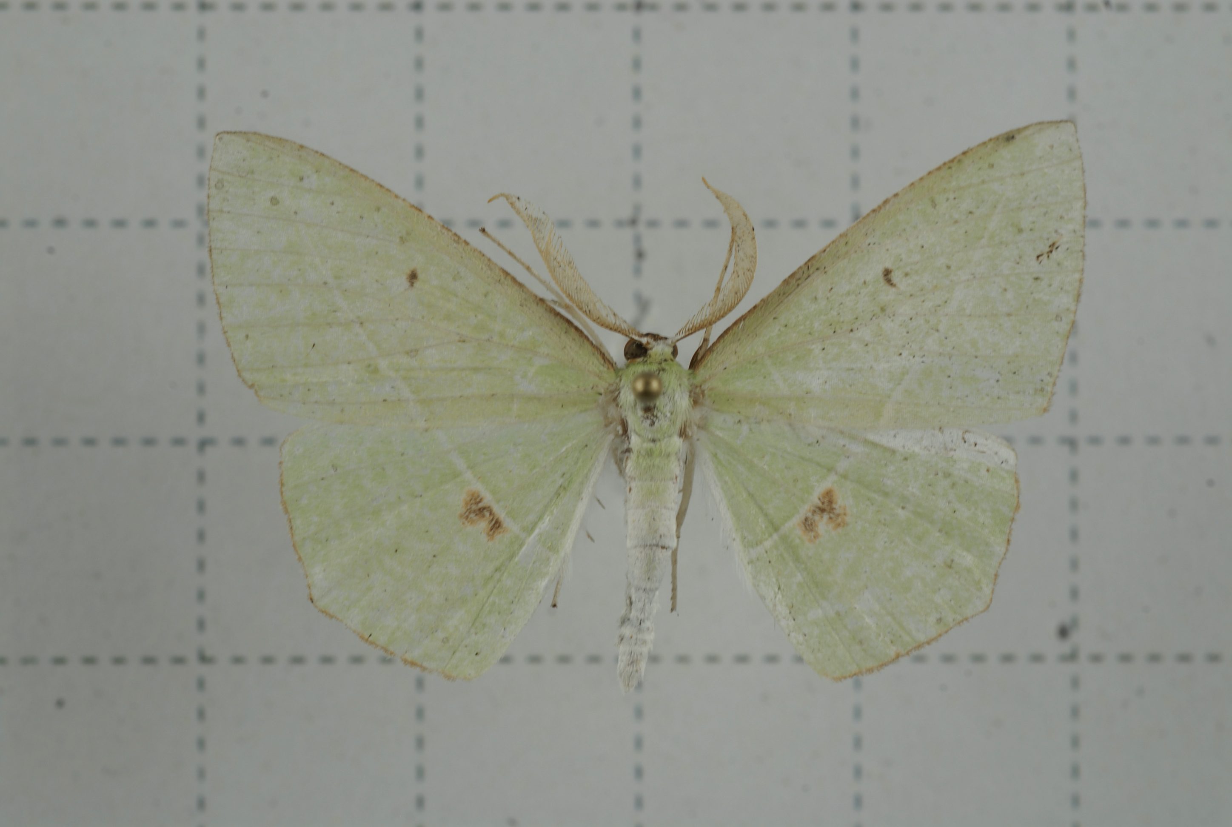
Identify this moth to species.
Tanaoctenia haliaria
